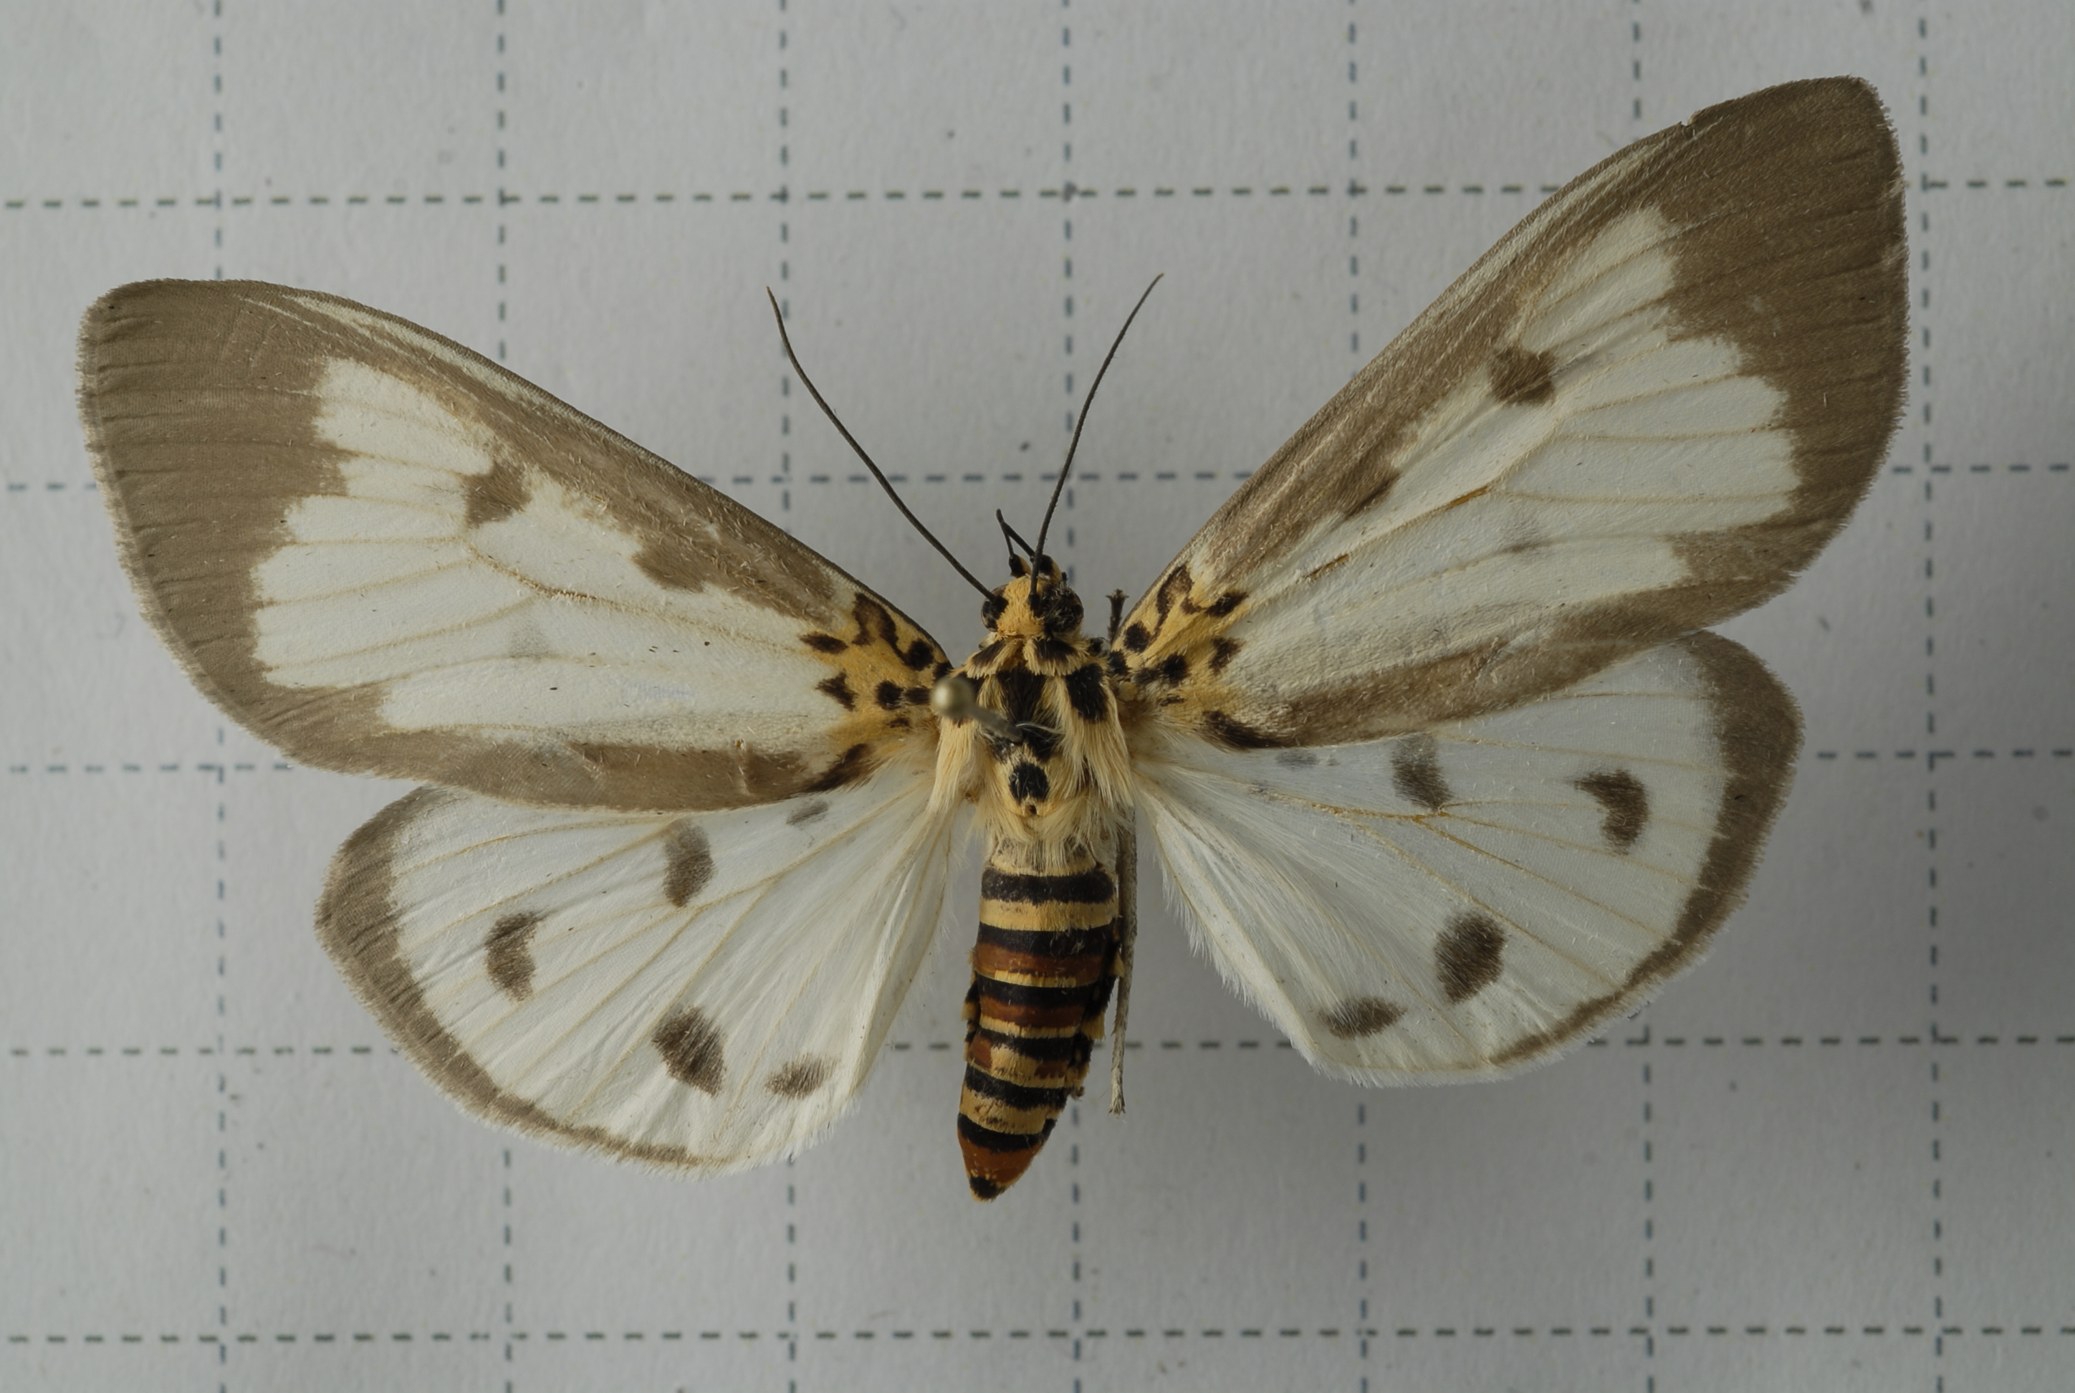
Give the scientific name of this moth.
Asota plana lacteata
